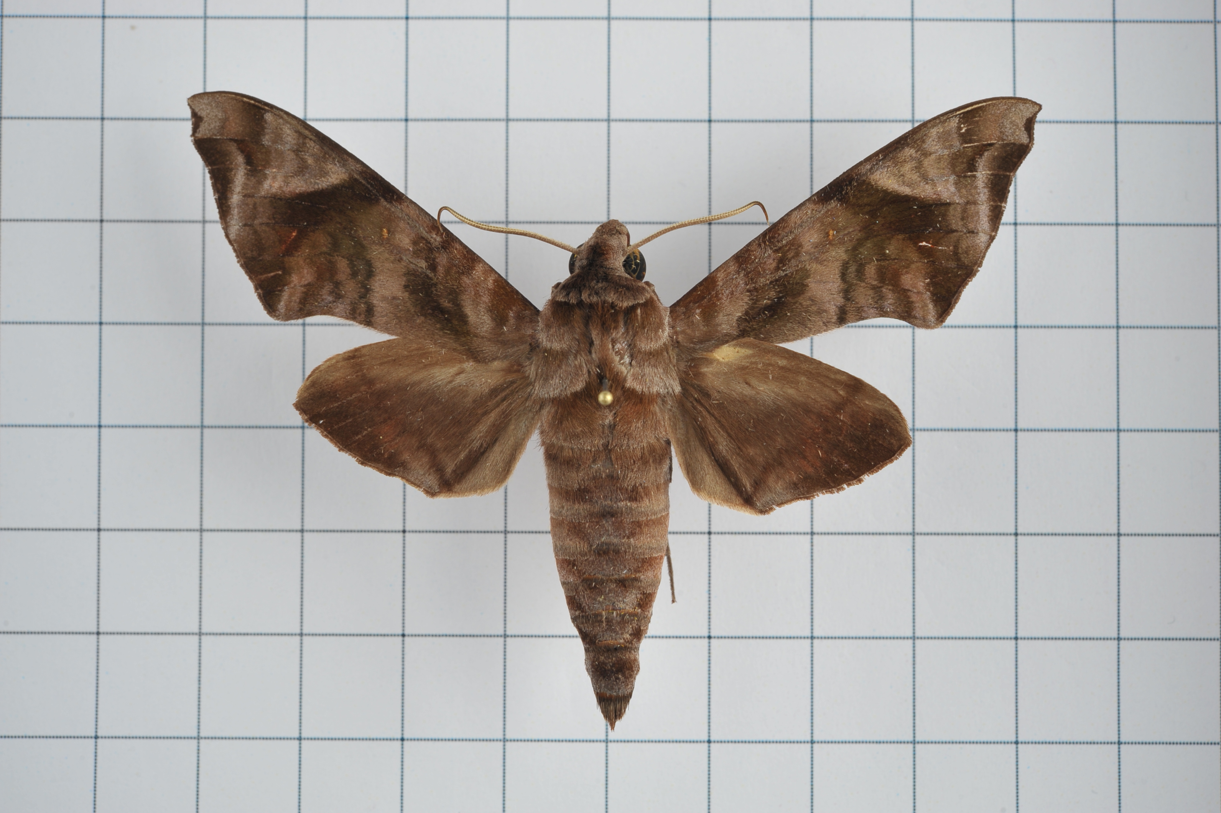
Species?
Acosmeryx castanea
